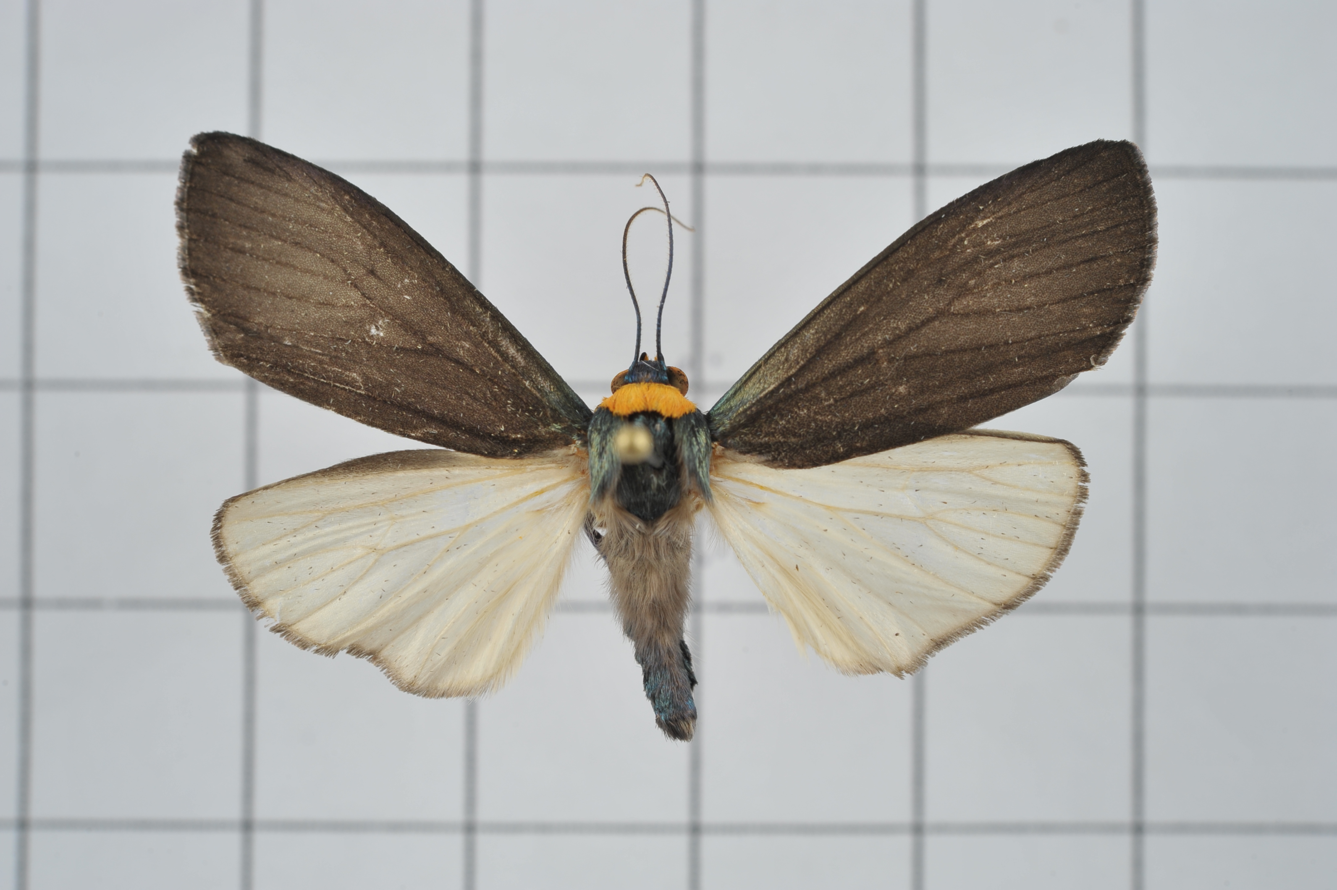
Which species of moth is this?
Paraona staudingeri formosana
